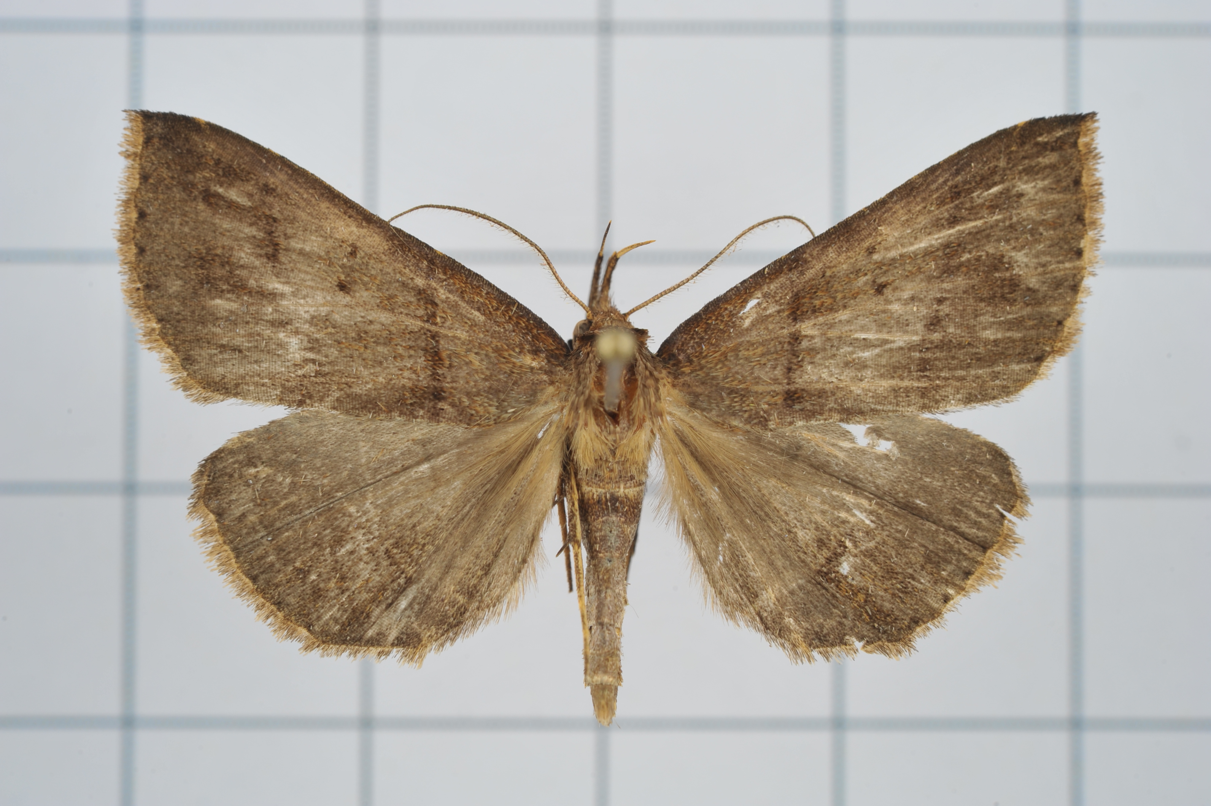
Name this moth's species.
Bertula parallela
